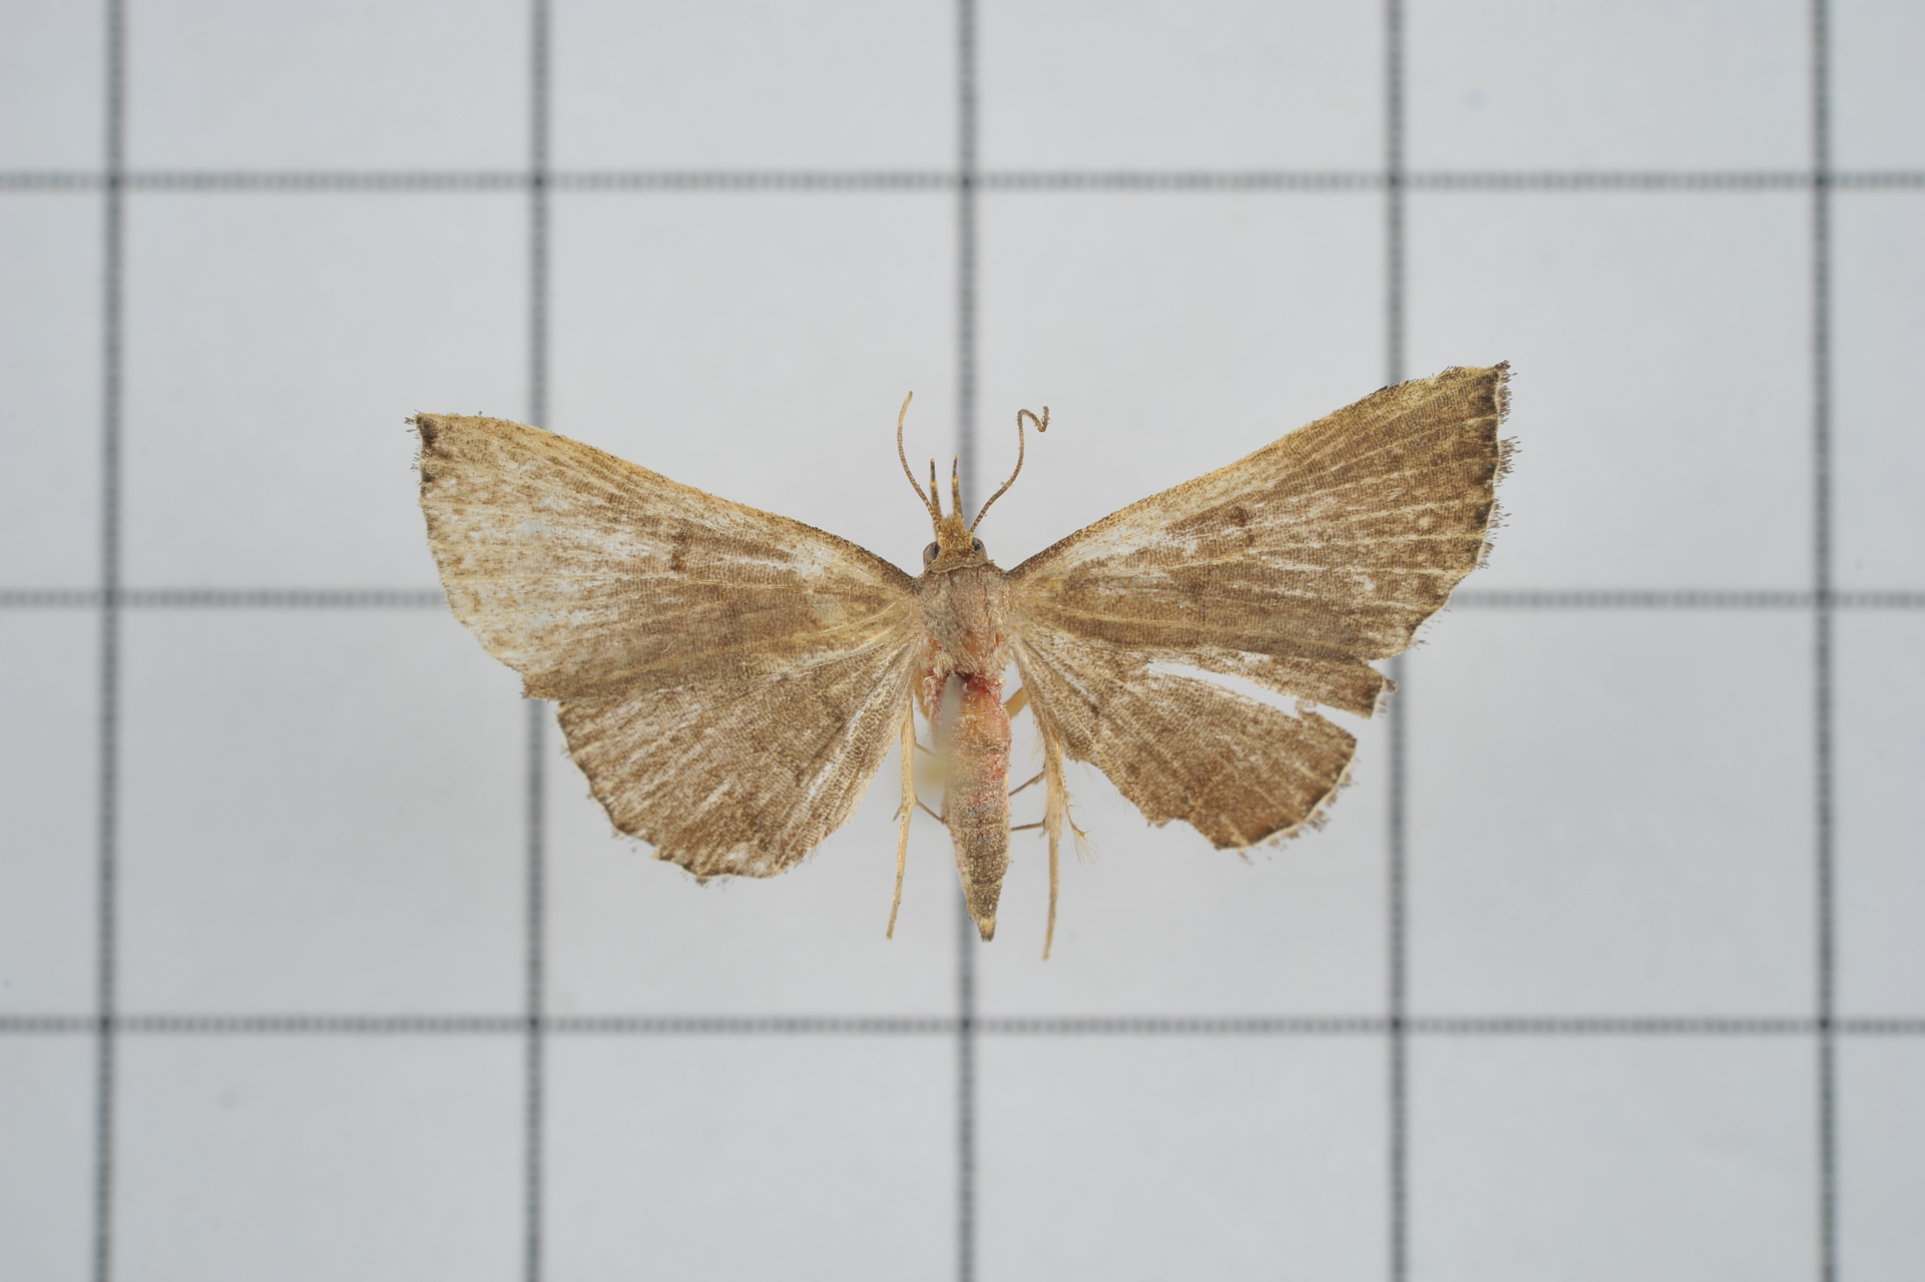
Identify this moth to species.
Paracolax fentoni
